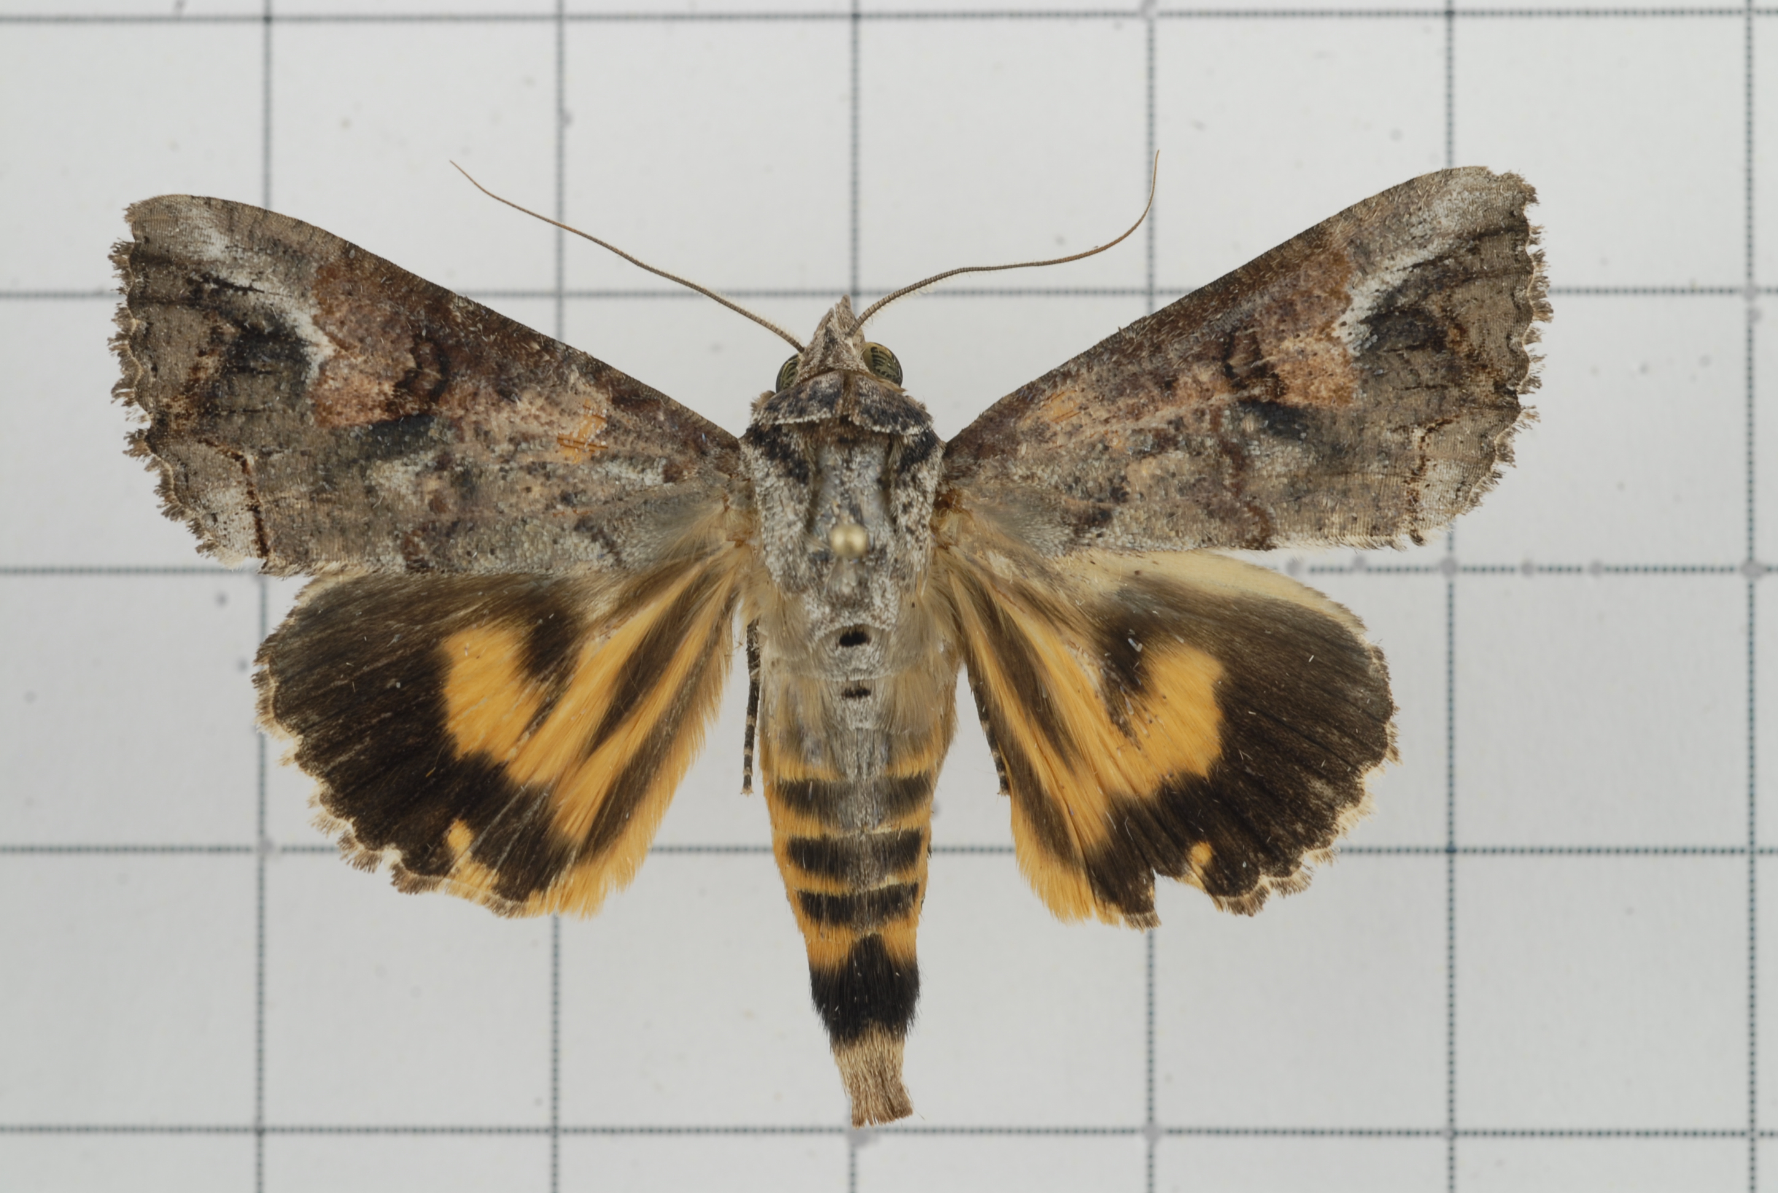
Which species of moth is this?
Hypocala deflorata deflorata
